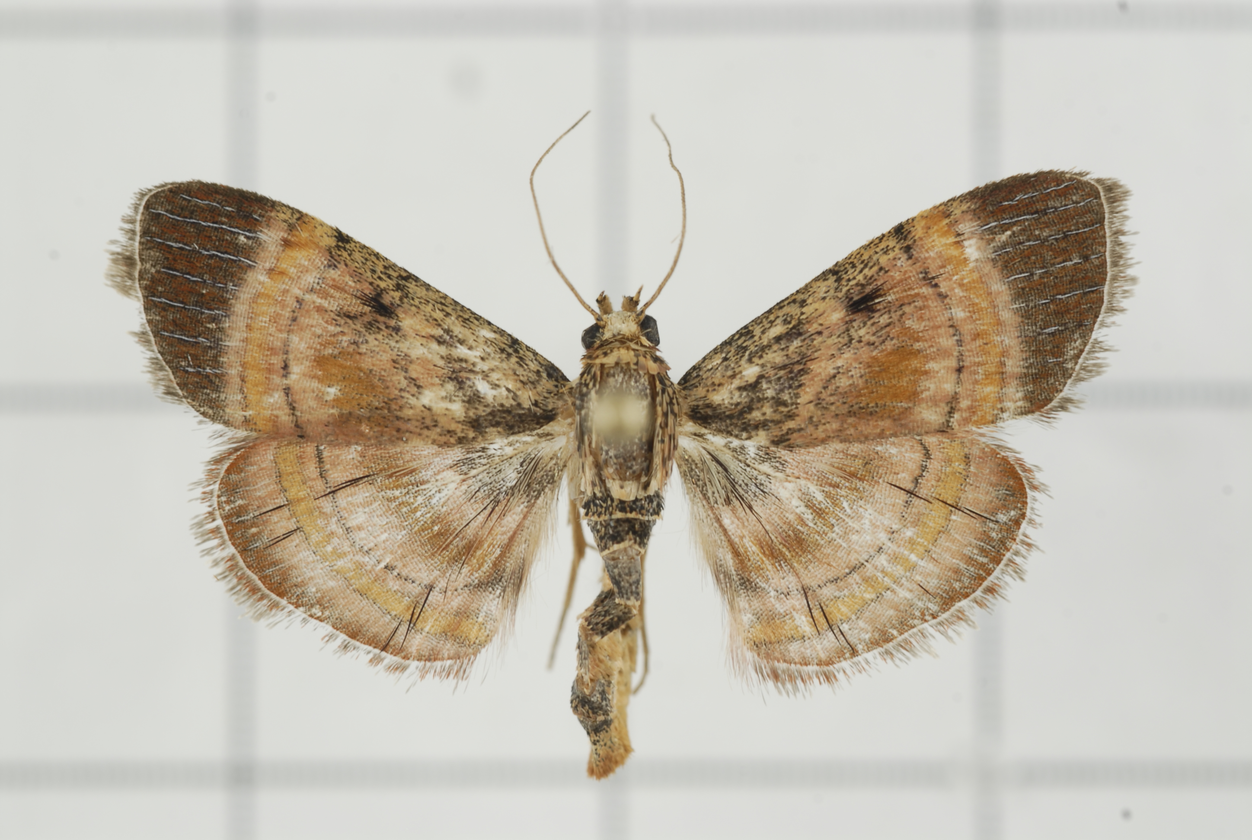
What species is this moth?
Lista haraldusalis
